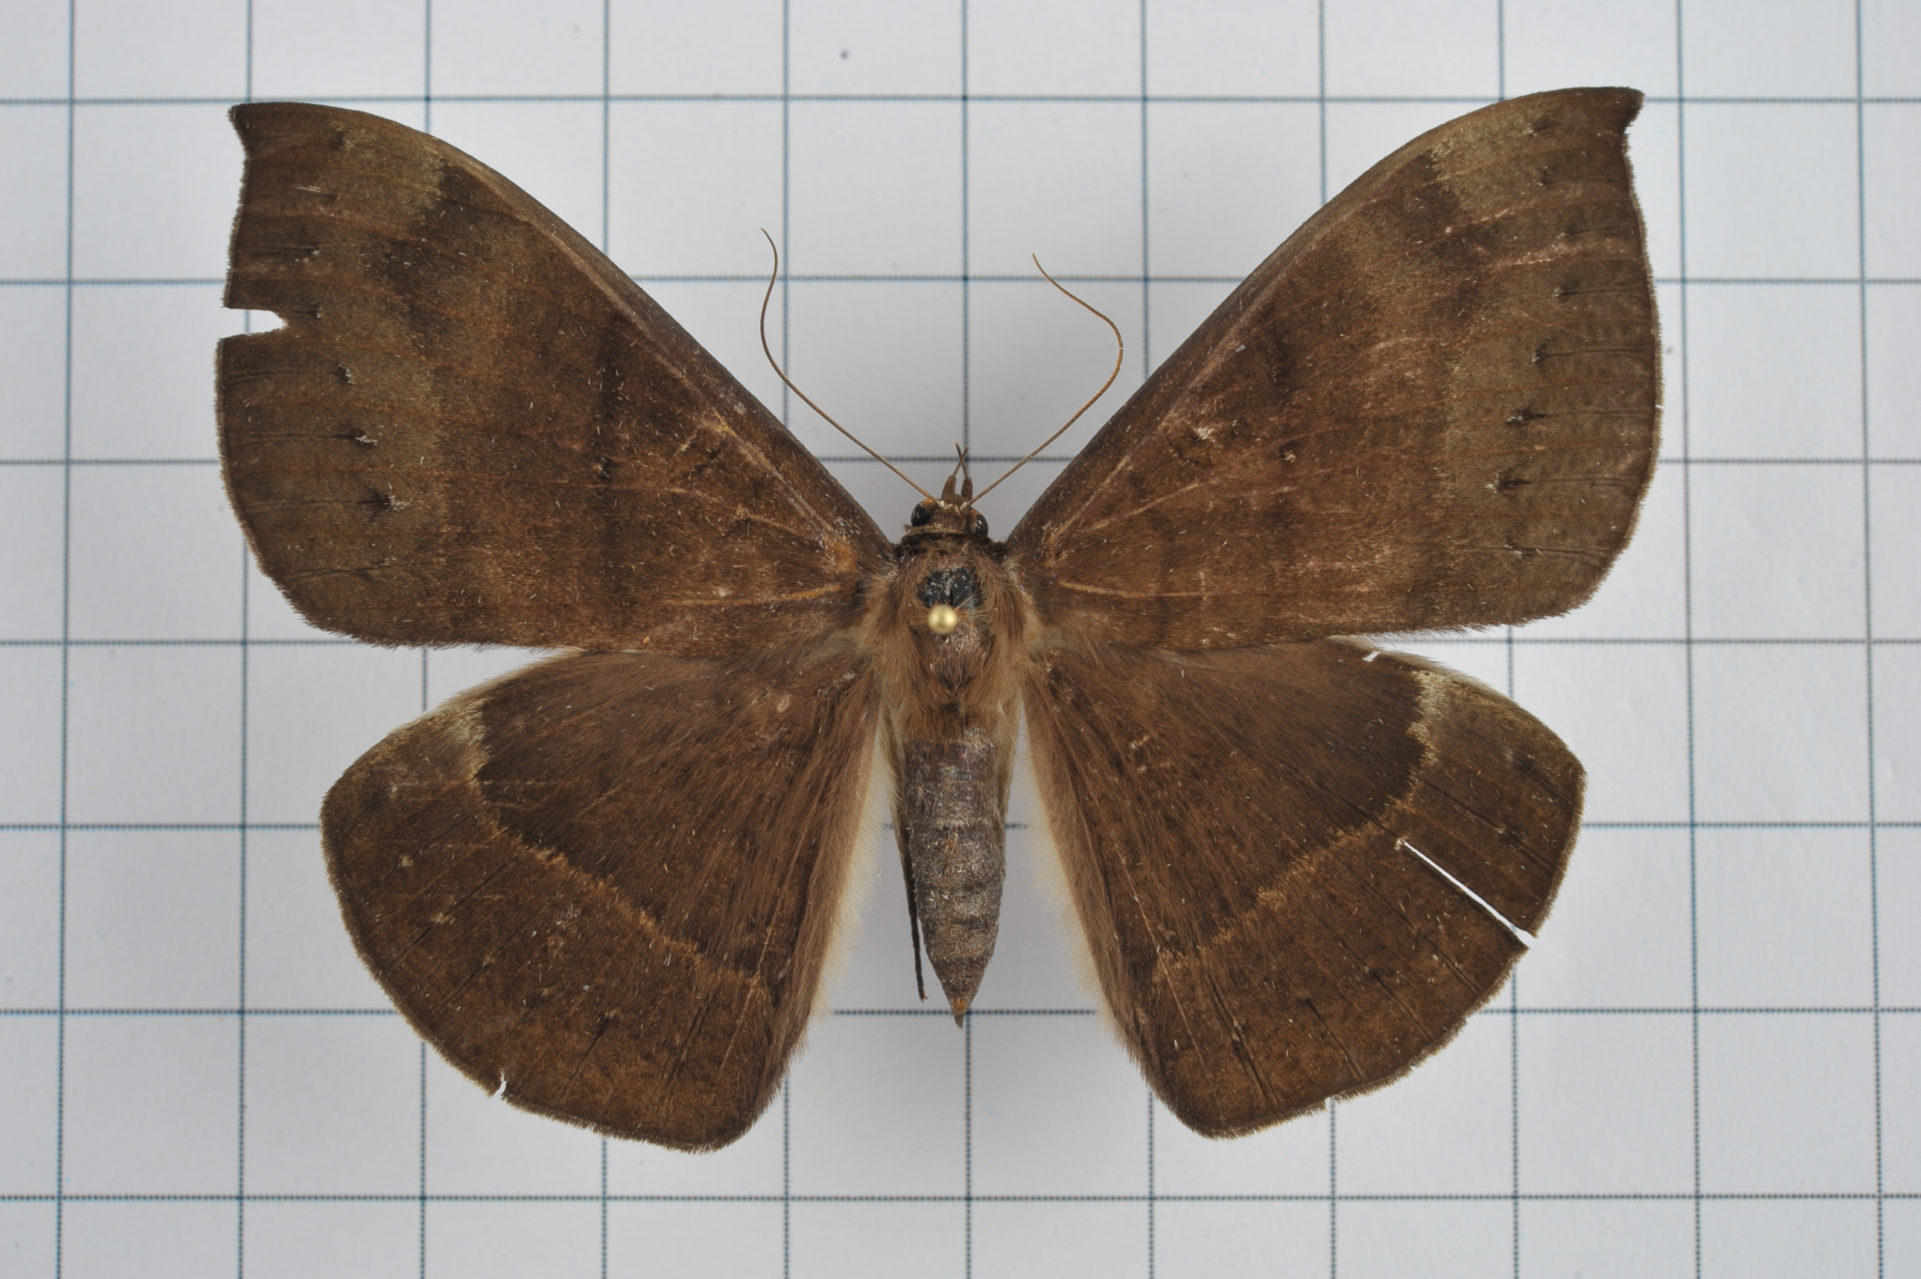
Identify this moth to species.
Lygniodes hypoleuca
